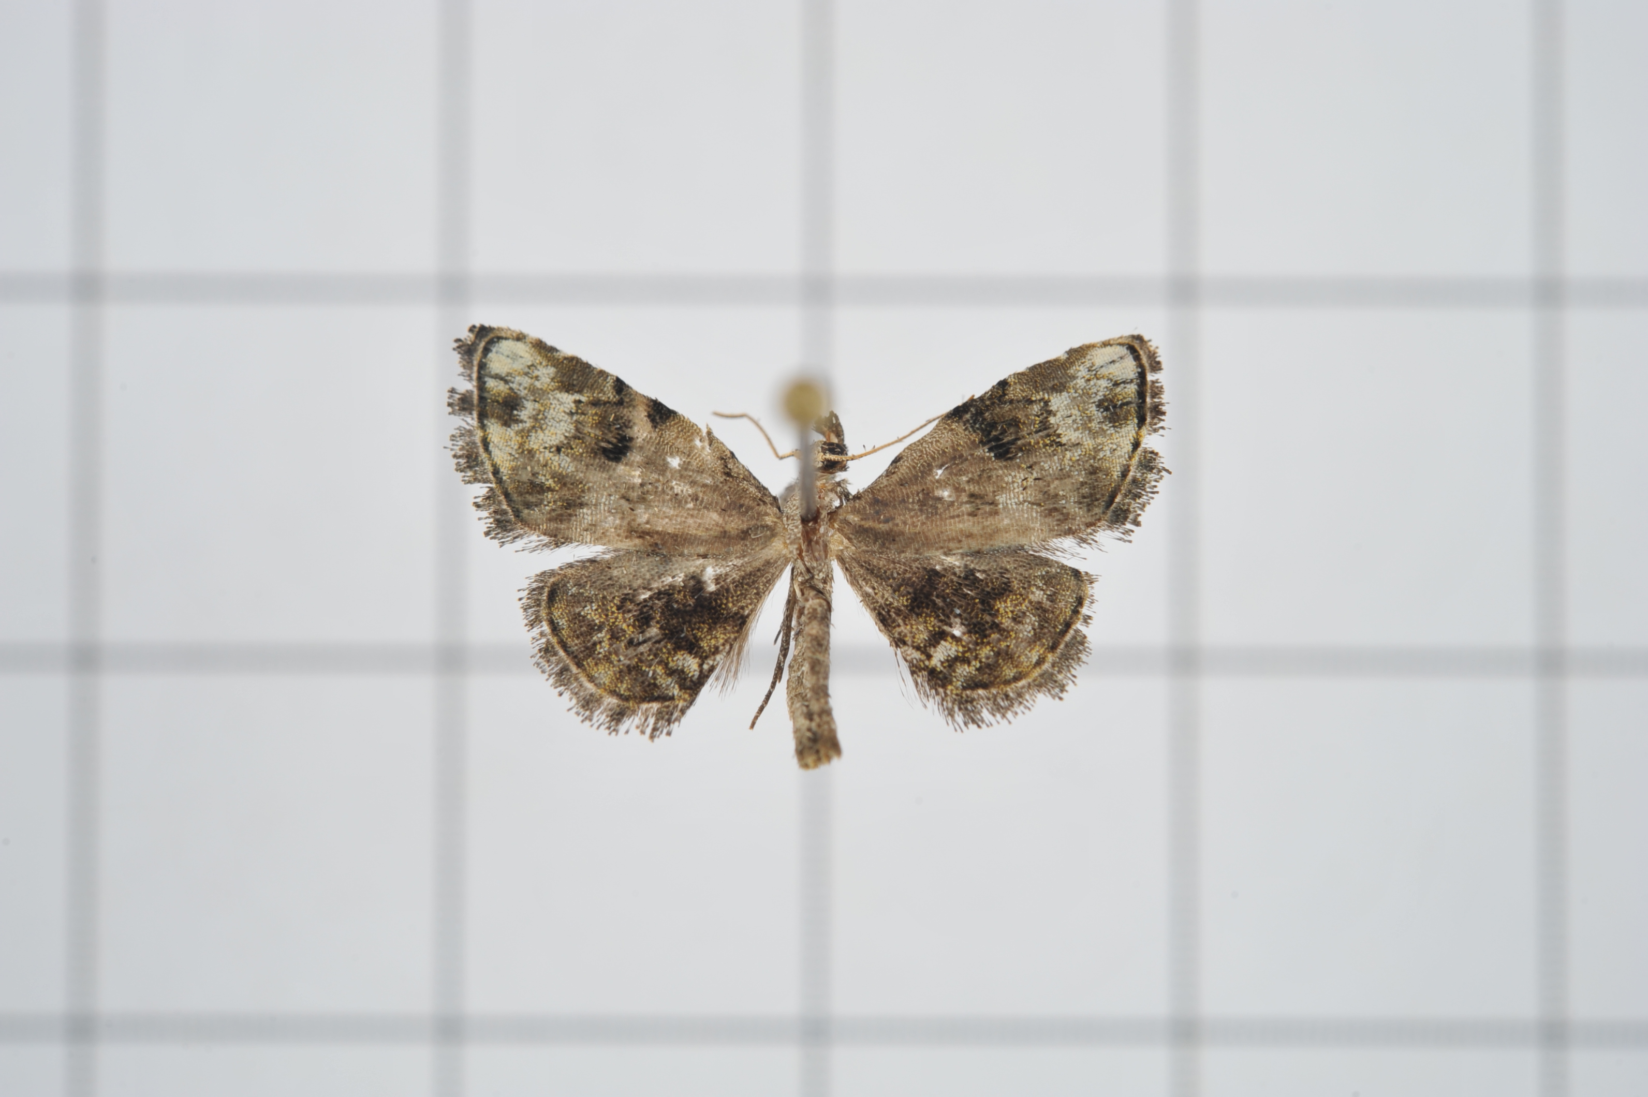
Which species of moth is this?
Mataeomera biangulata
